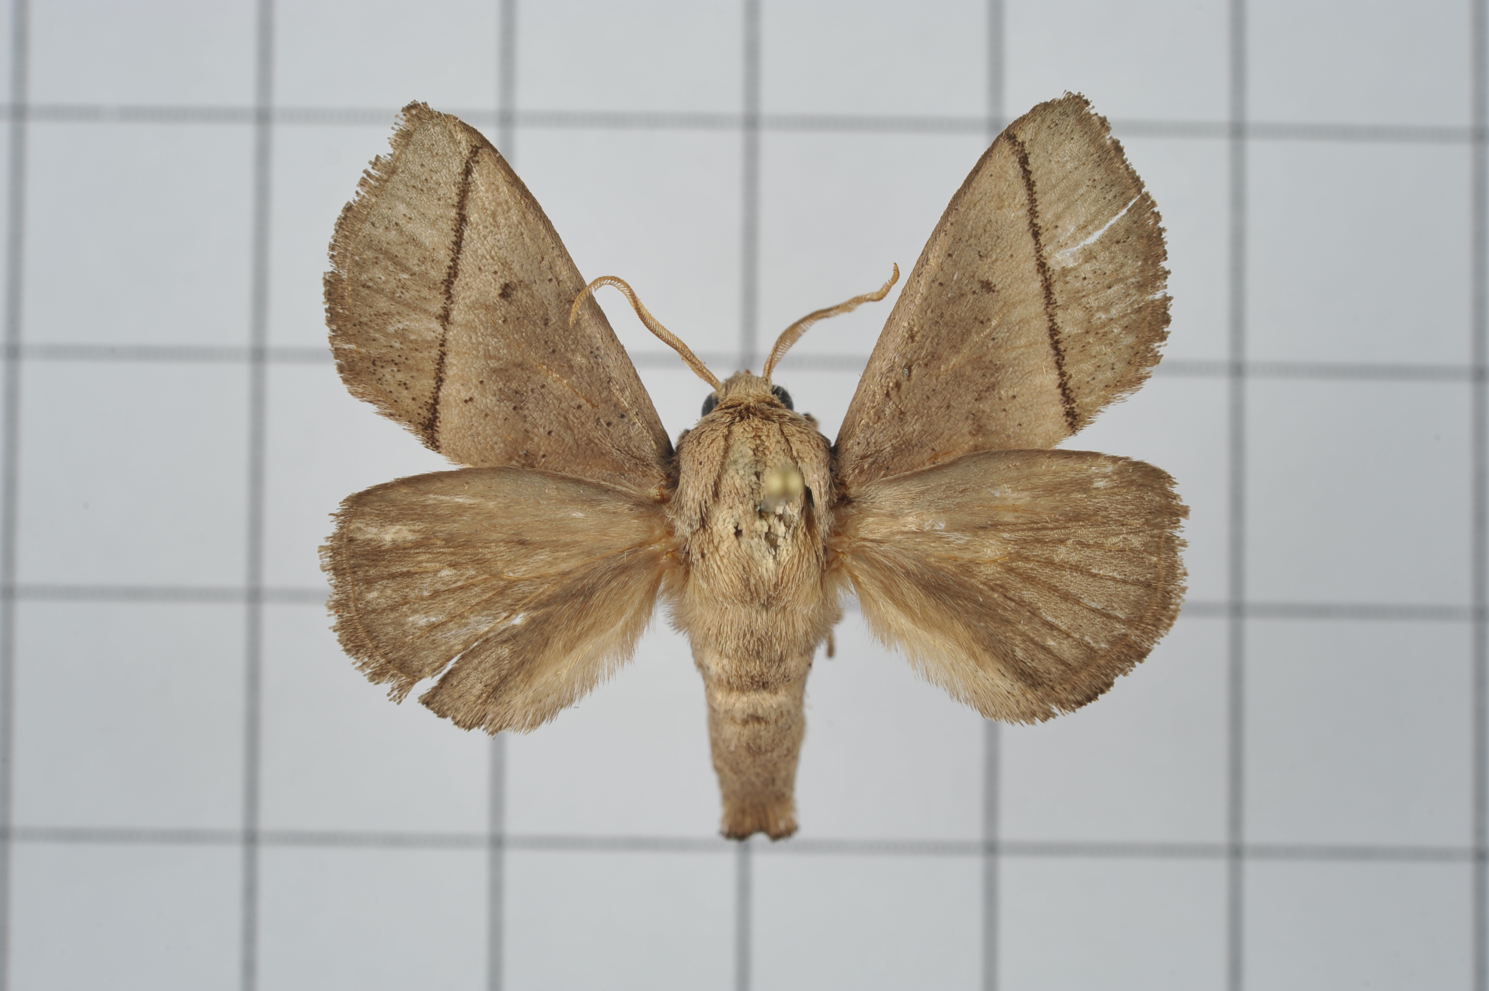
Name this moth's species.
Thosea sinensis
